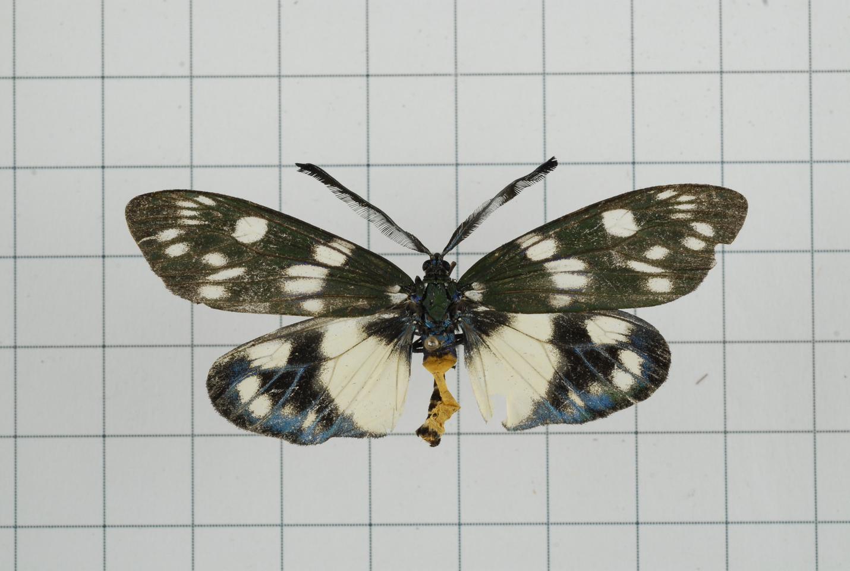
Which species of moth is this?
Eterusia aedea formosana
